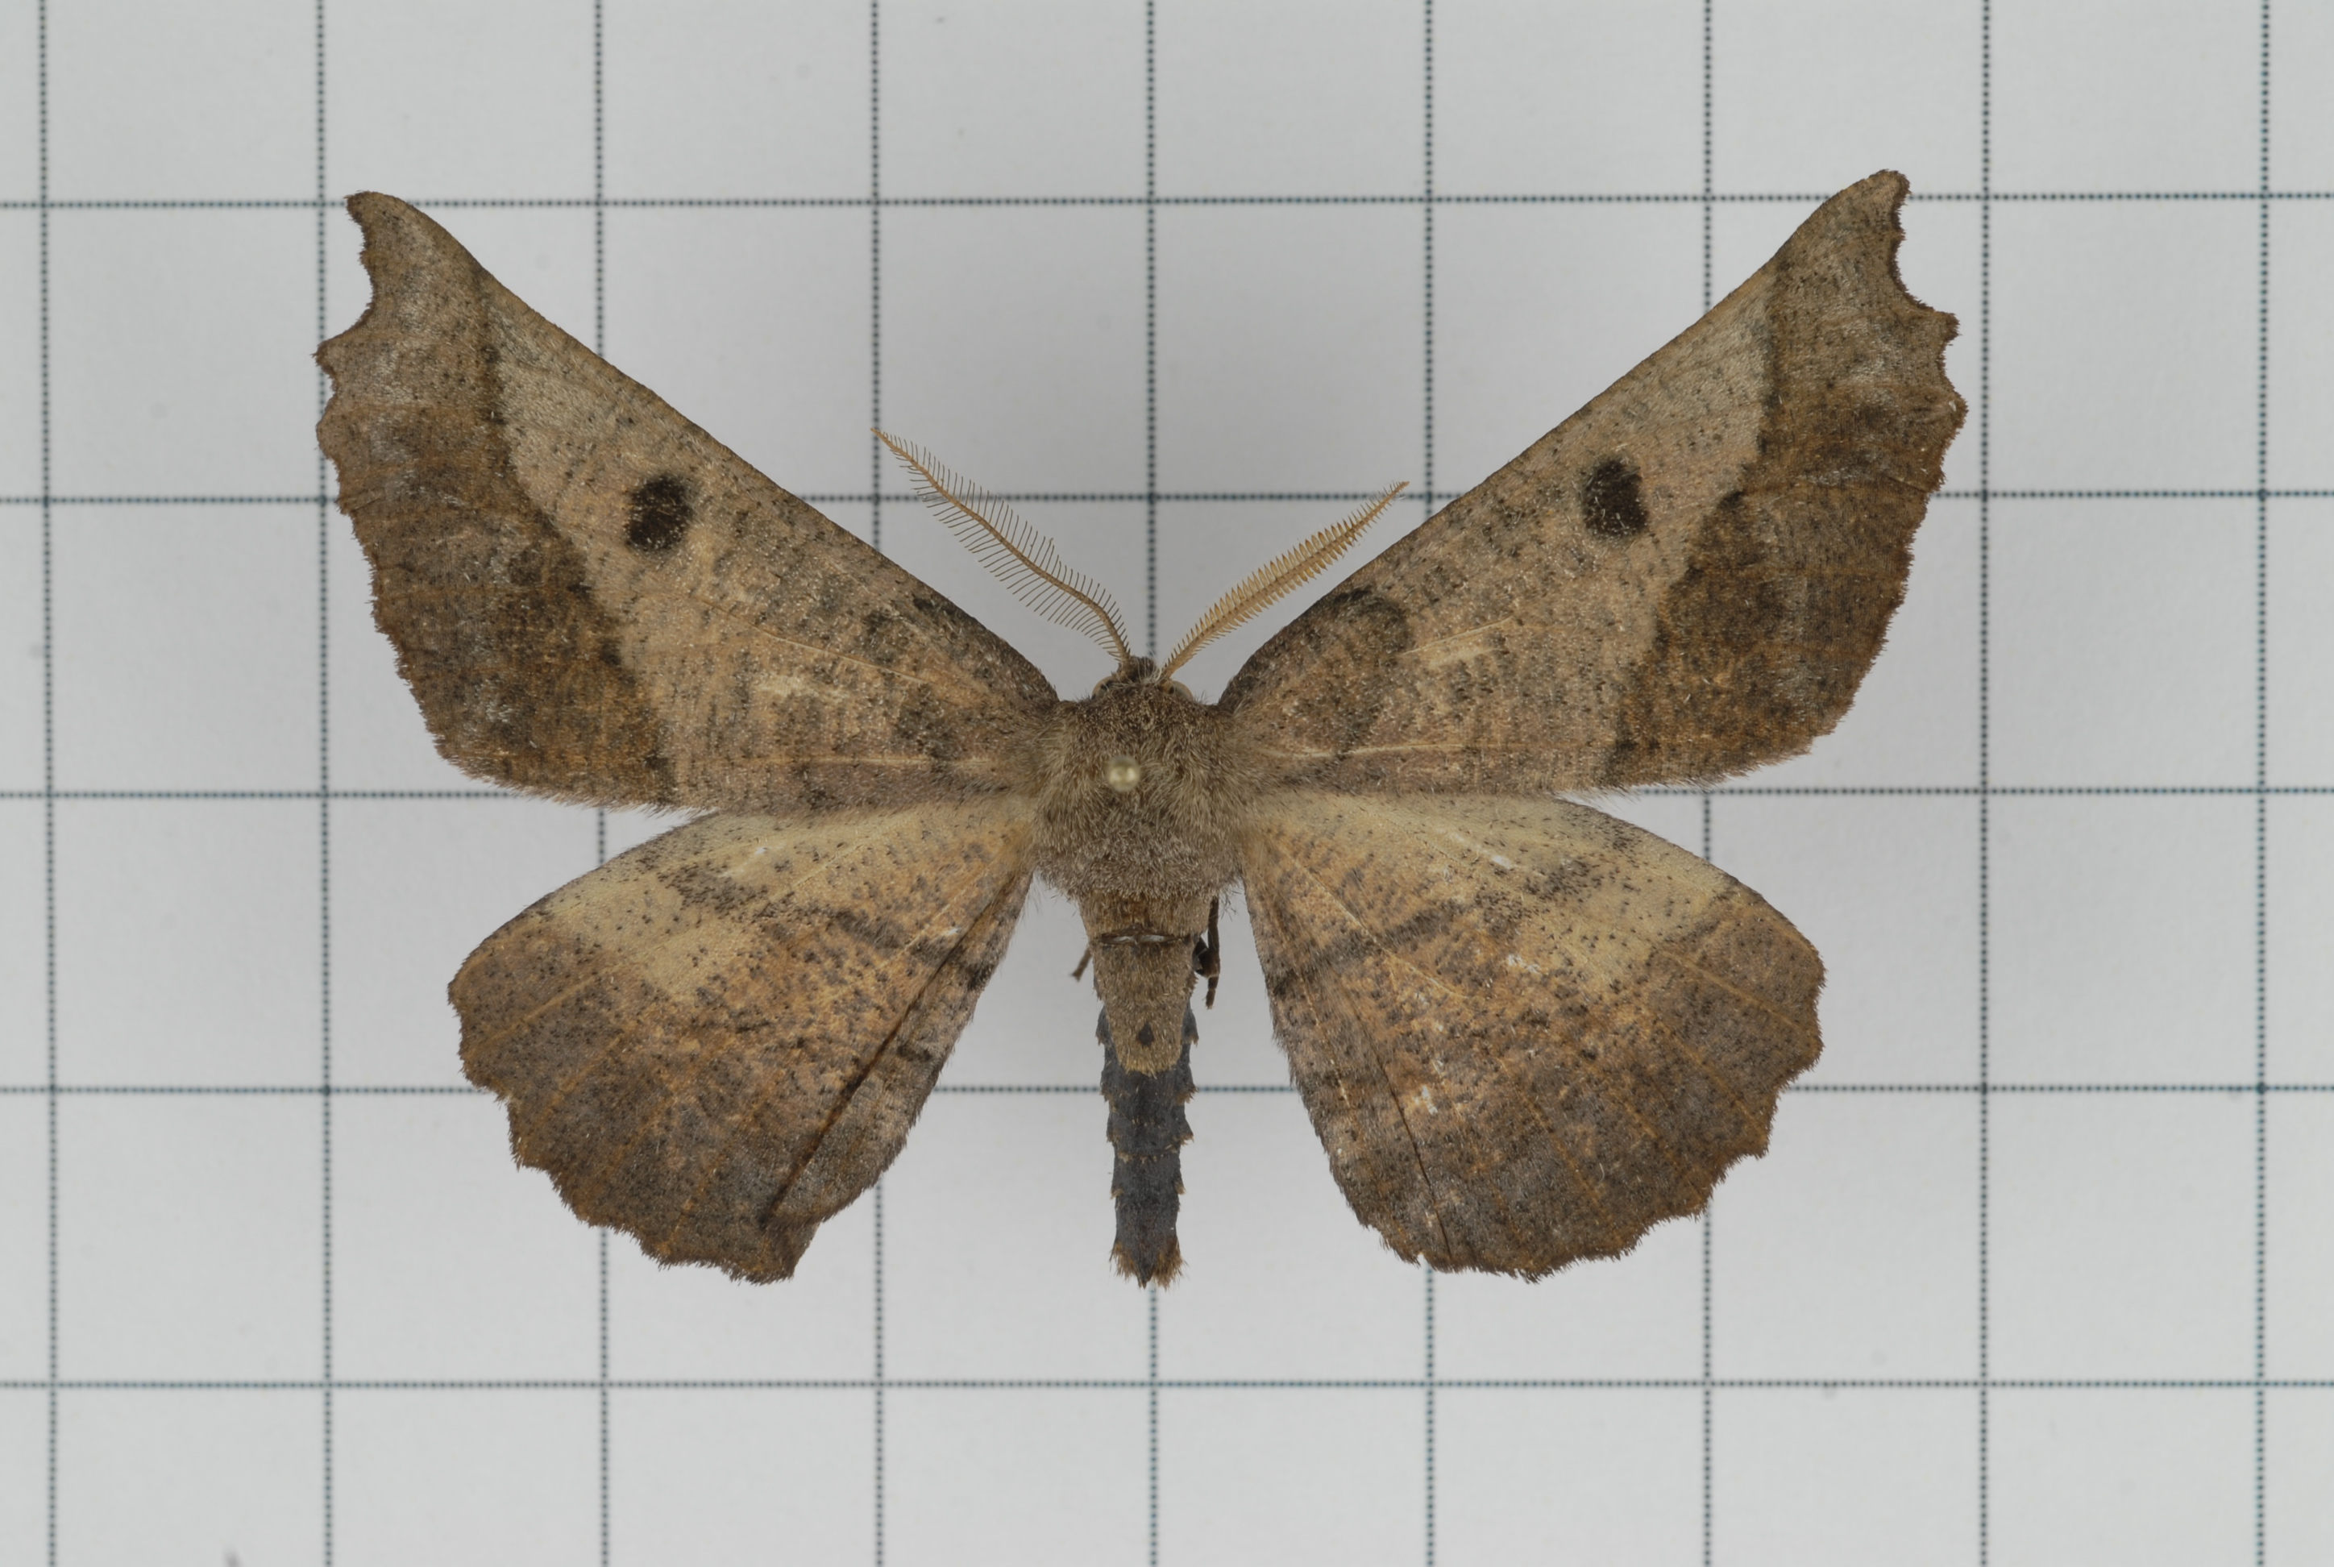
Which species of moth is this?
Acrodontis aenigma
